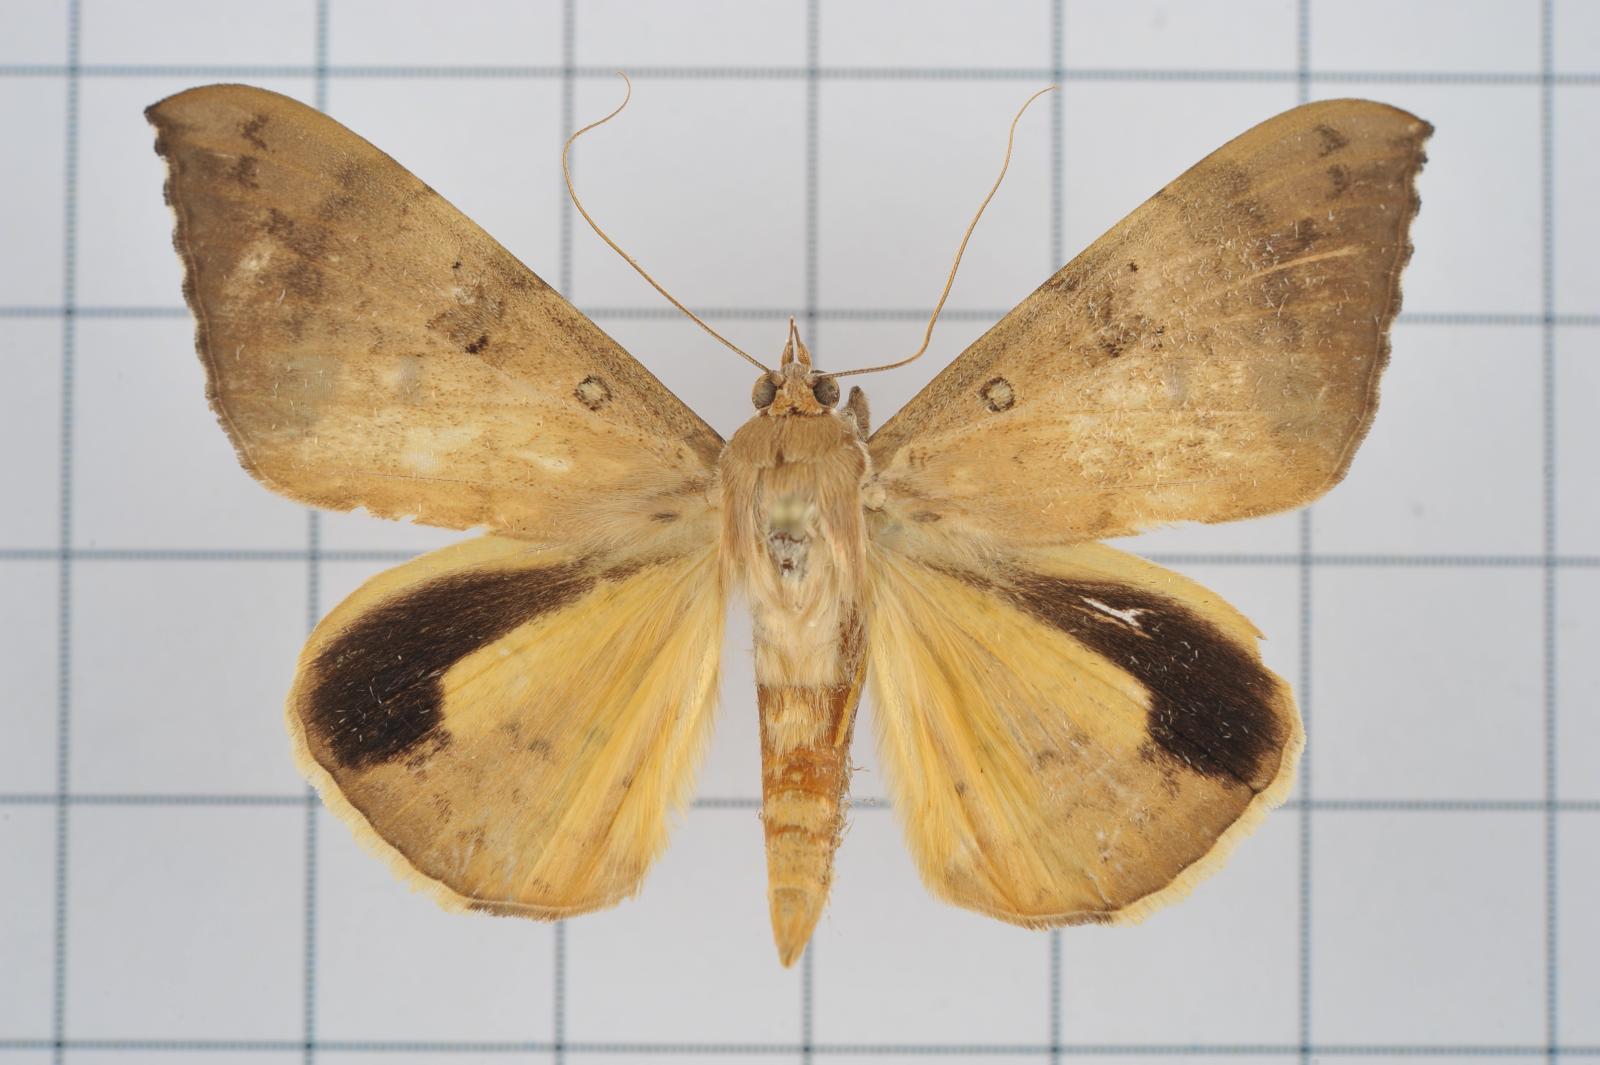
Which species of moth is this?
Oxyodes scrobiculata
